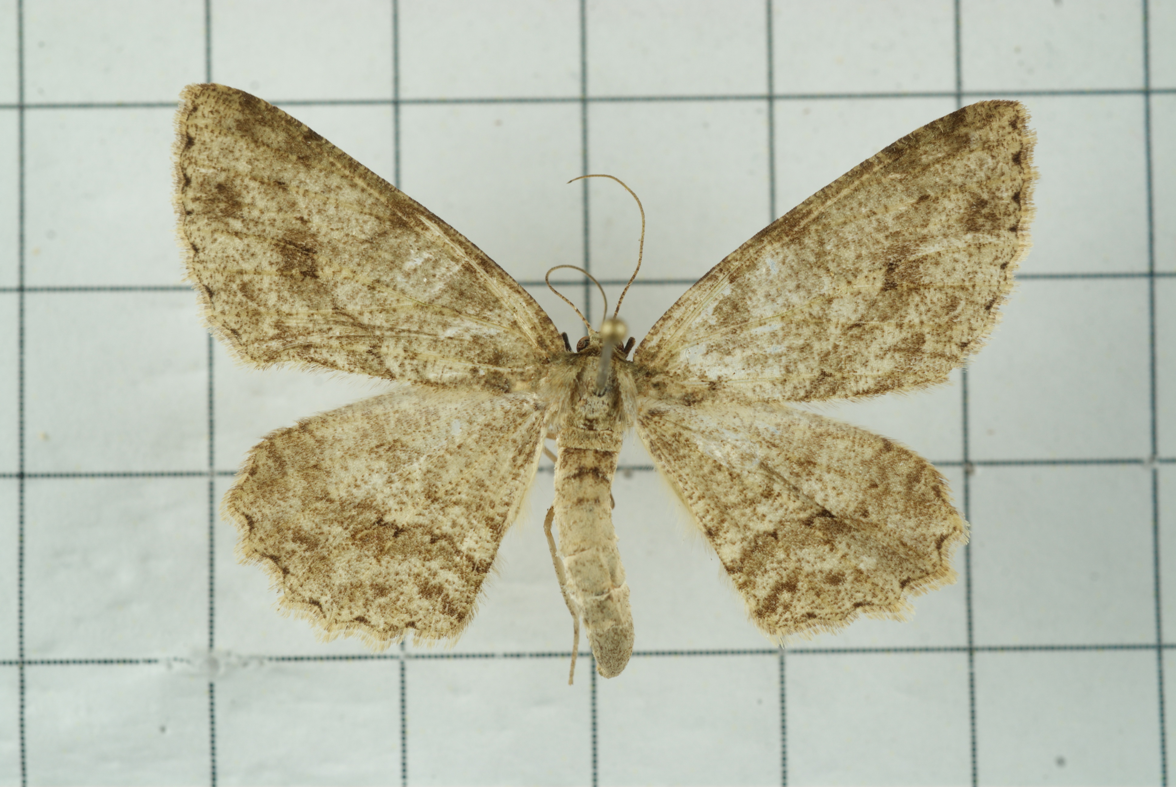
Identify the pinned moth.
Ectropis bhurmitra
